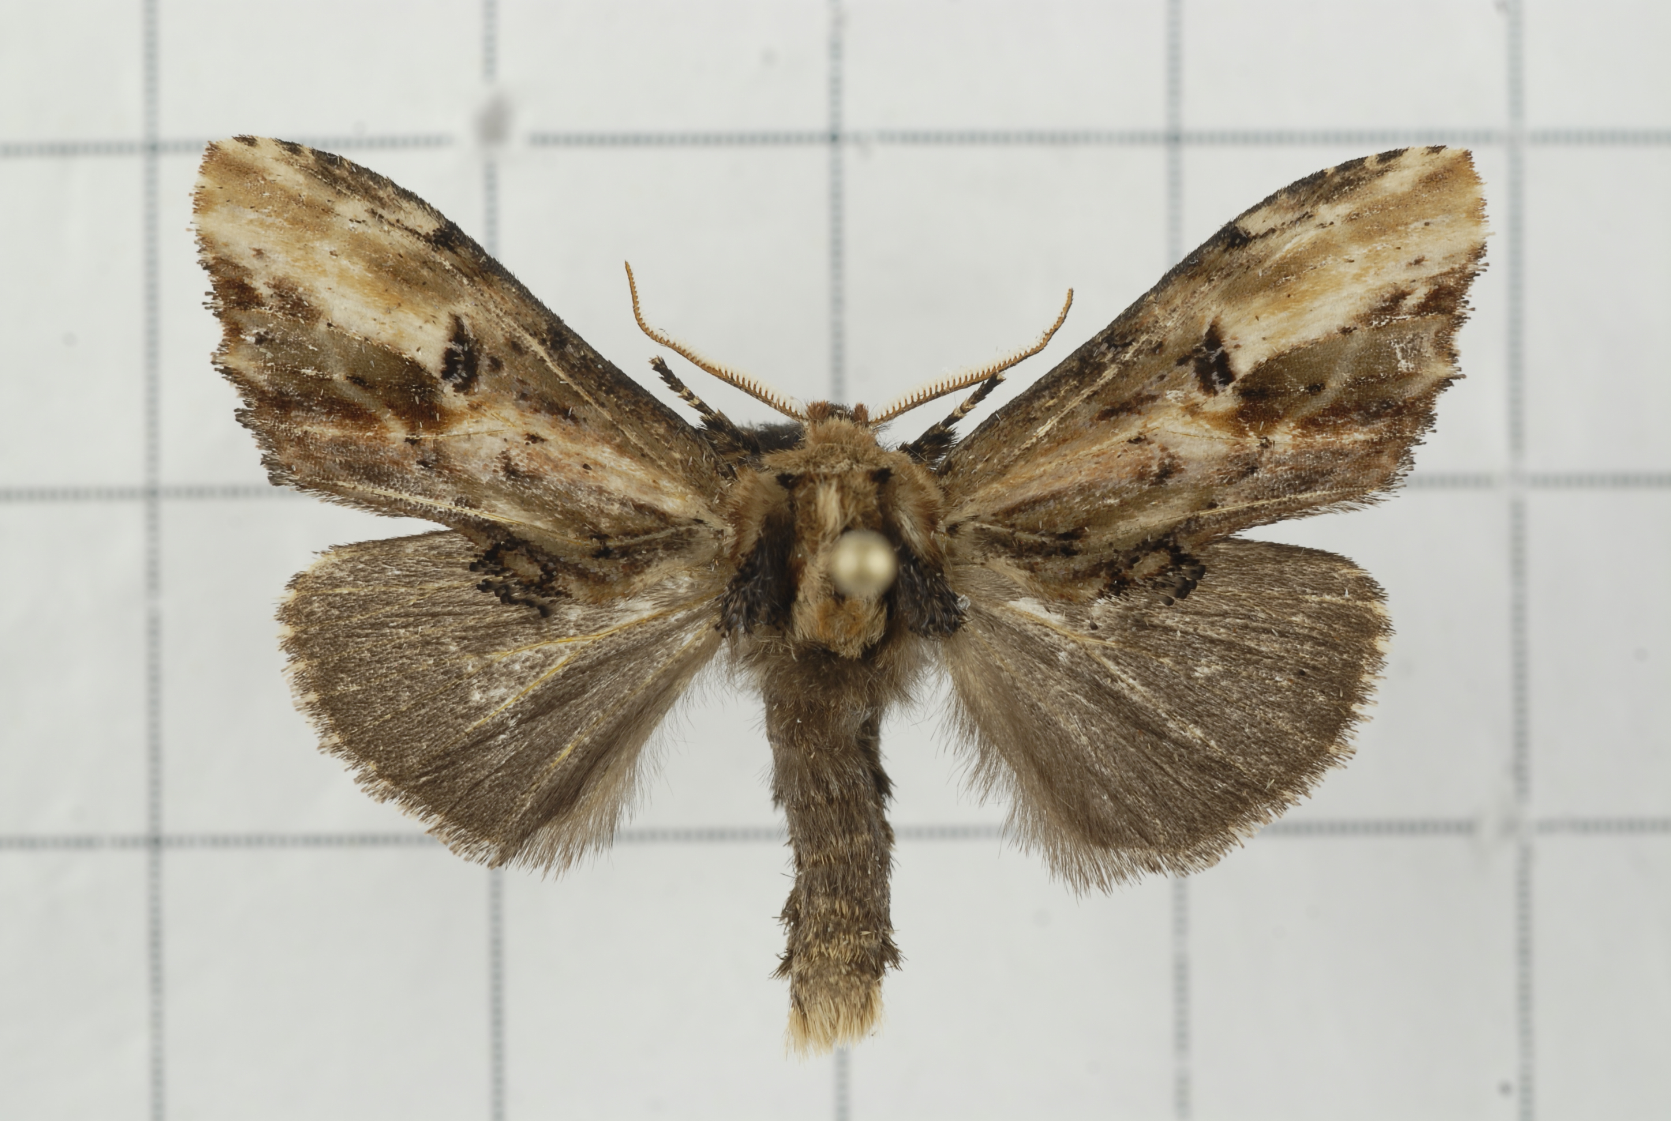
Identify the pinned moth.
Megaceramis clara clara
